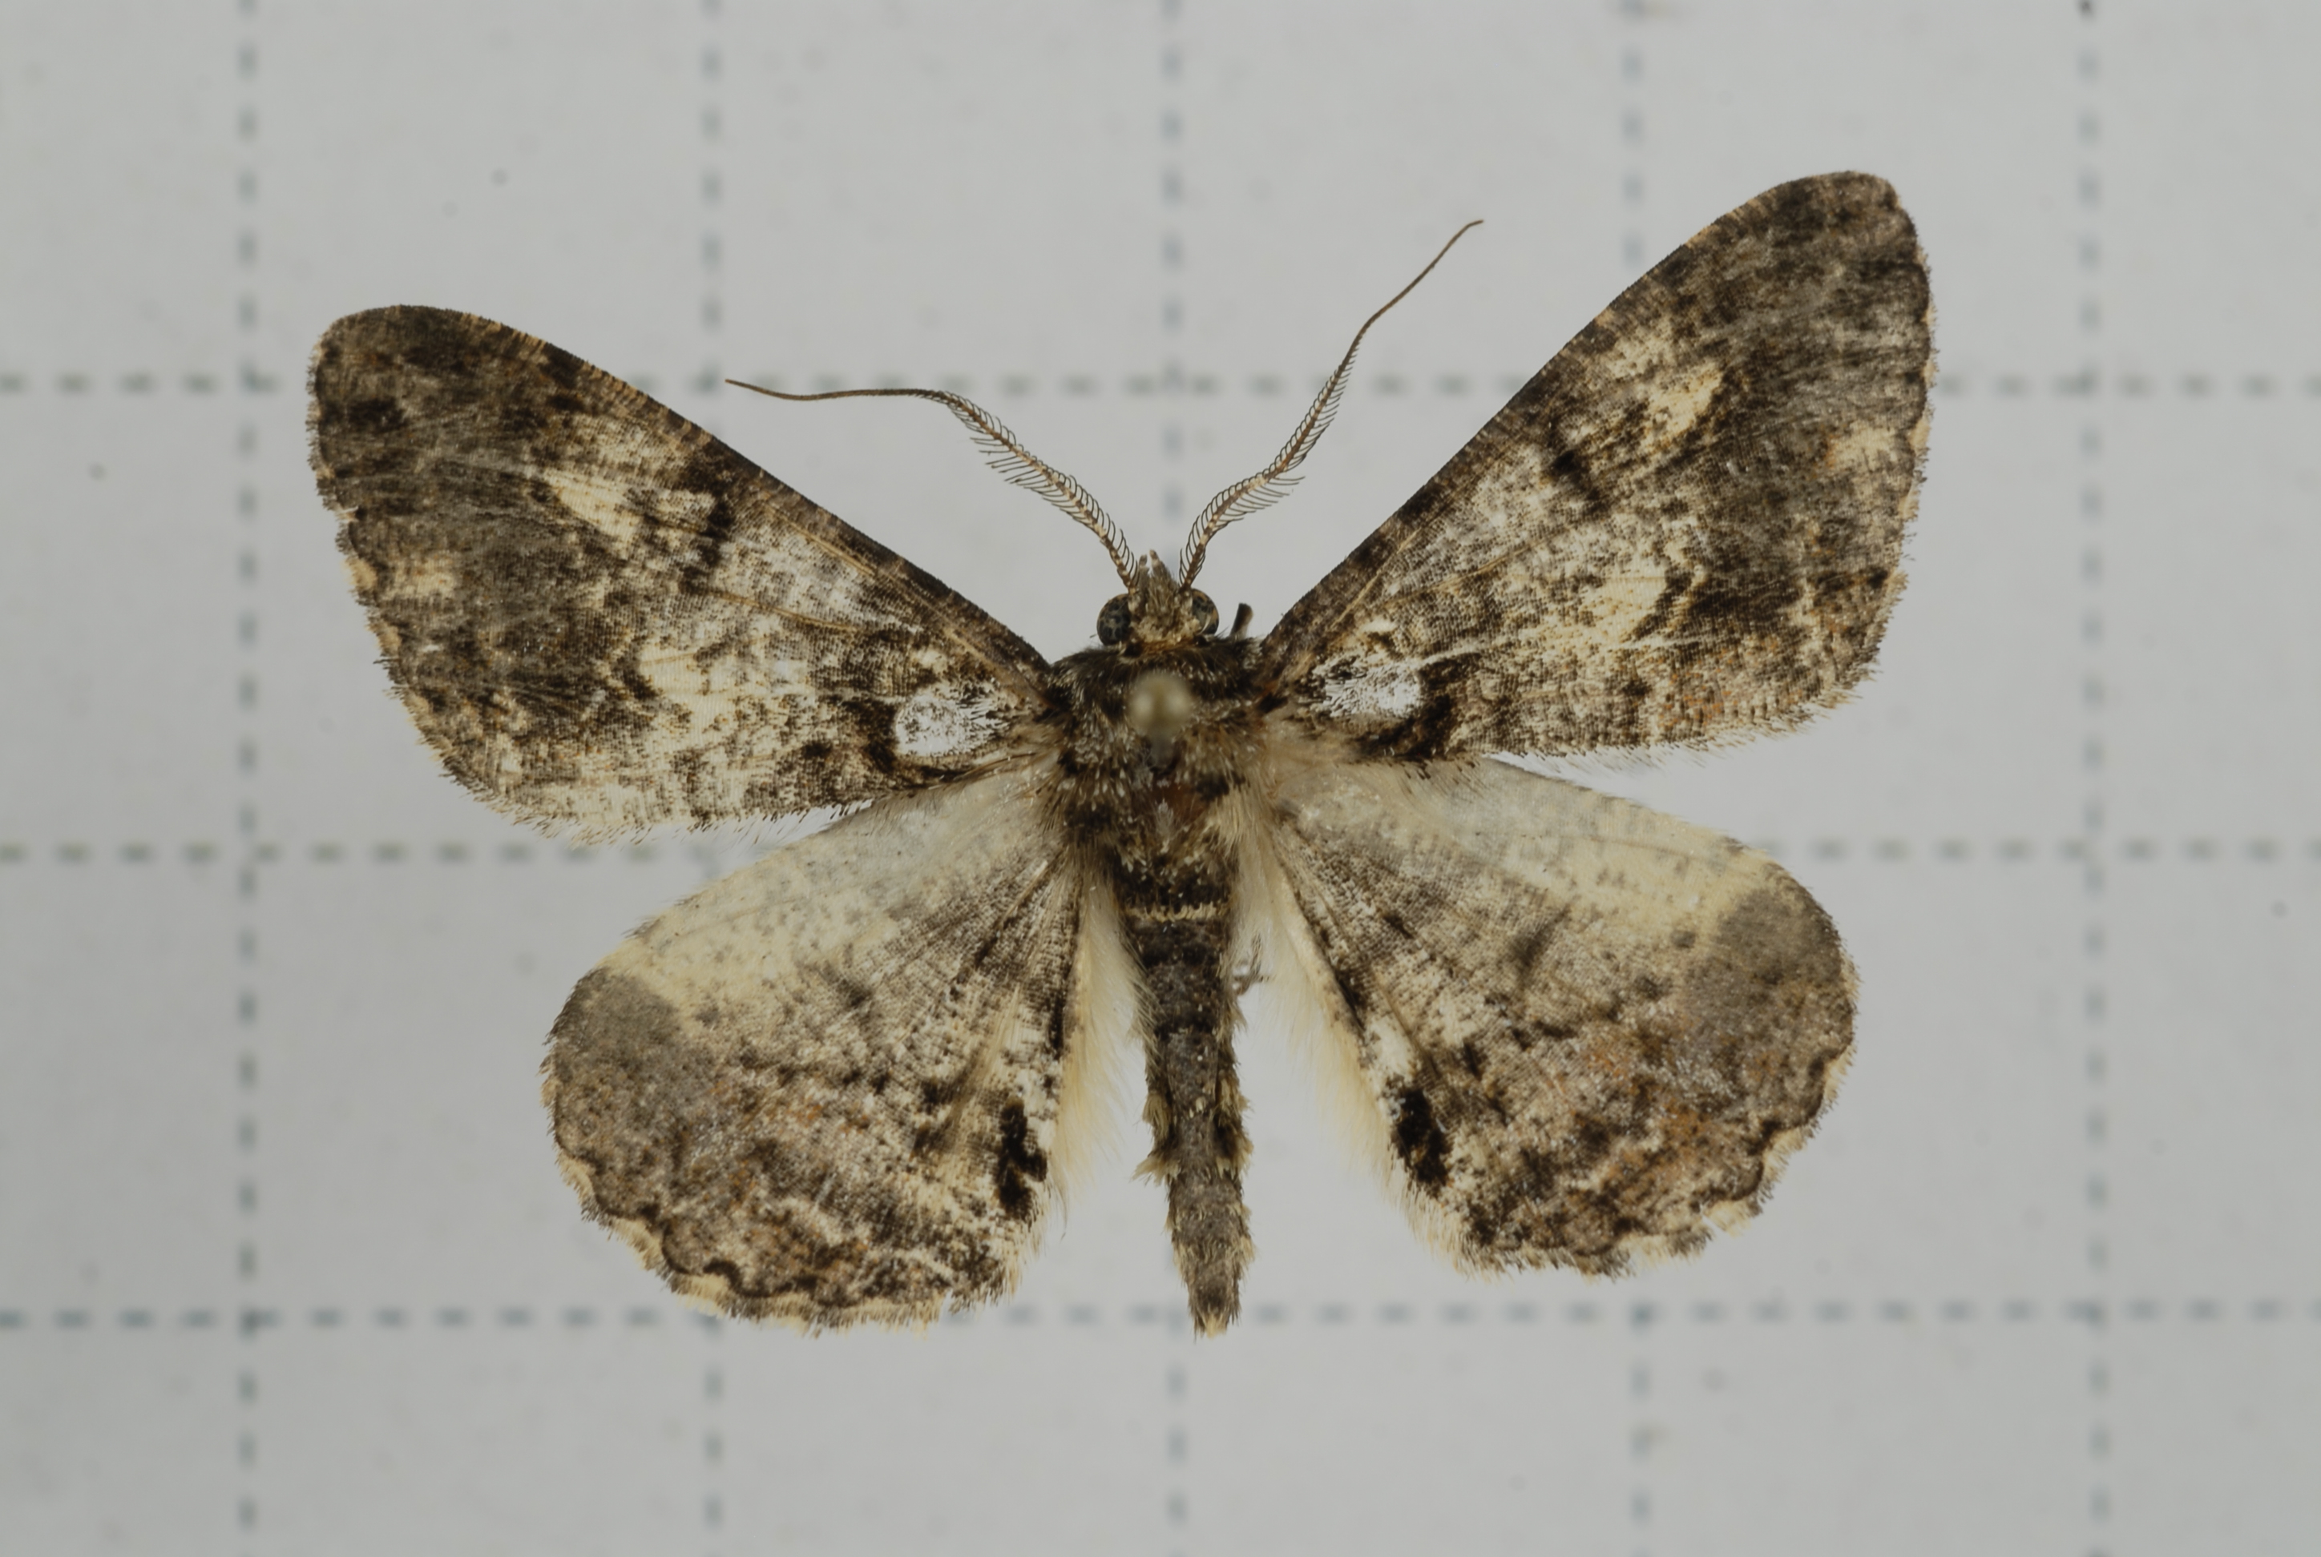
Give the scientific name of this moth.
Alcis taiwanovariegata
